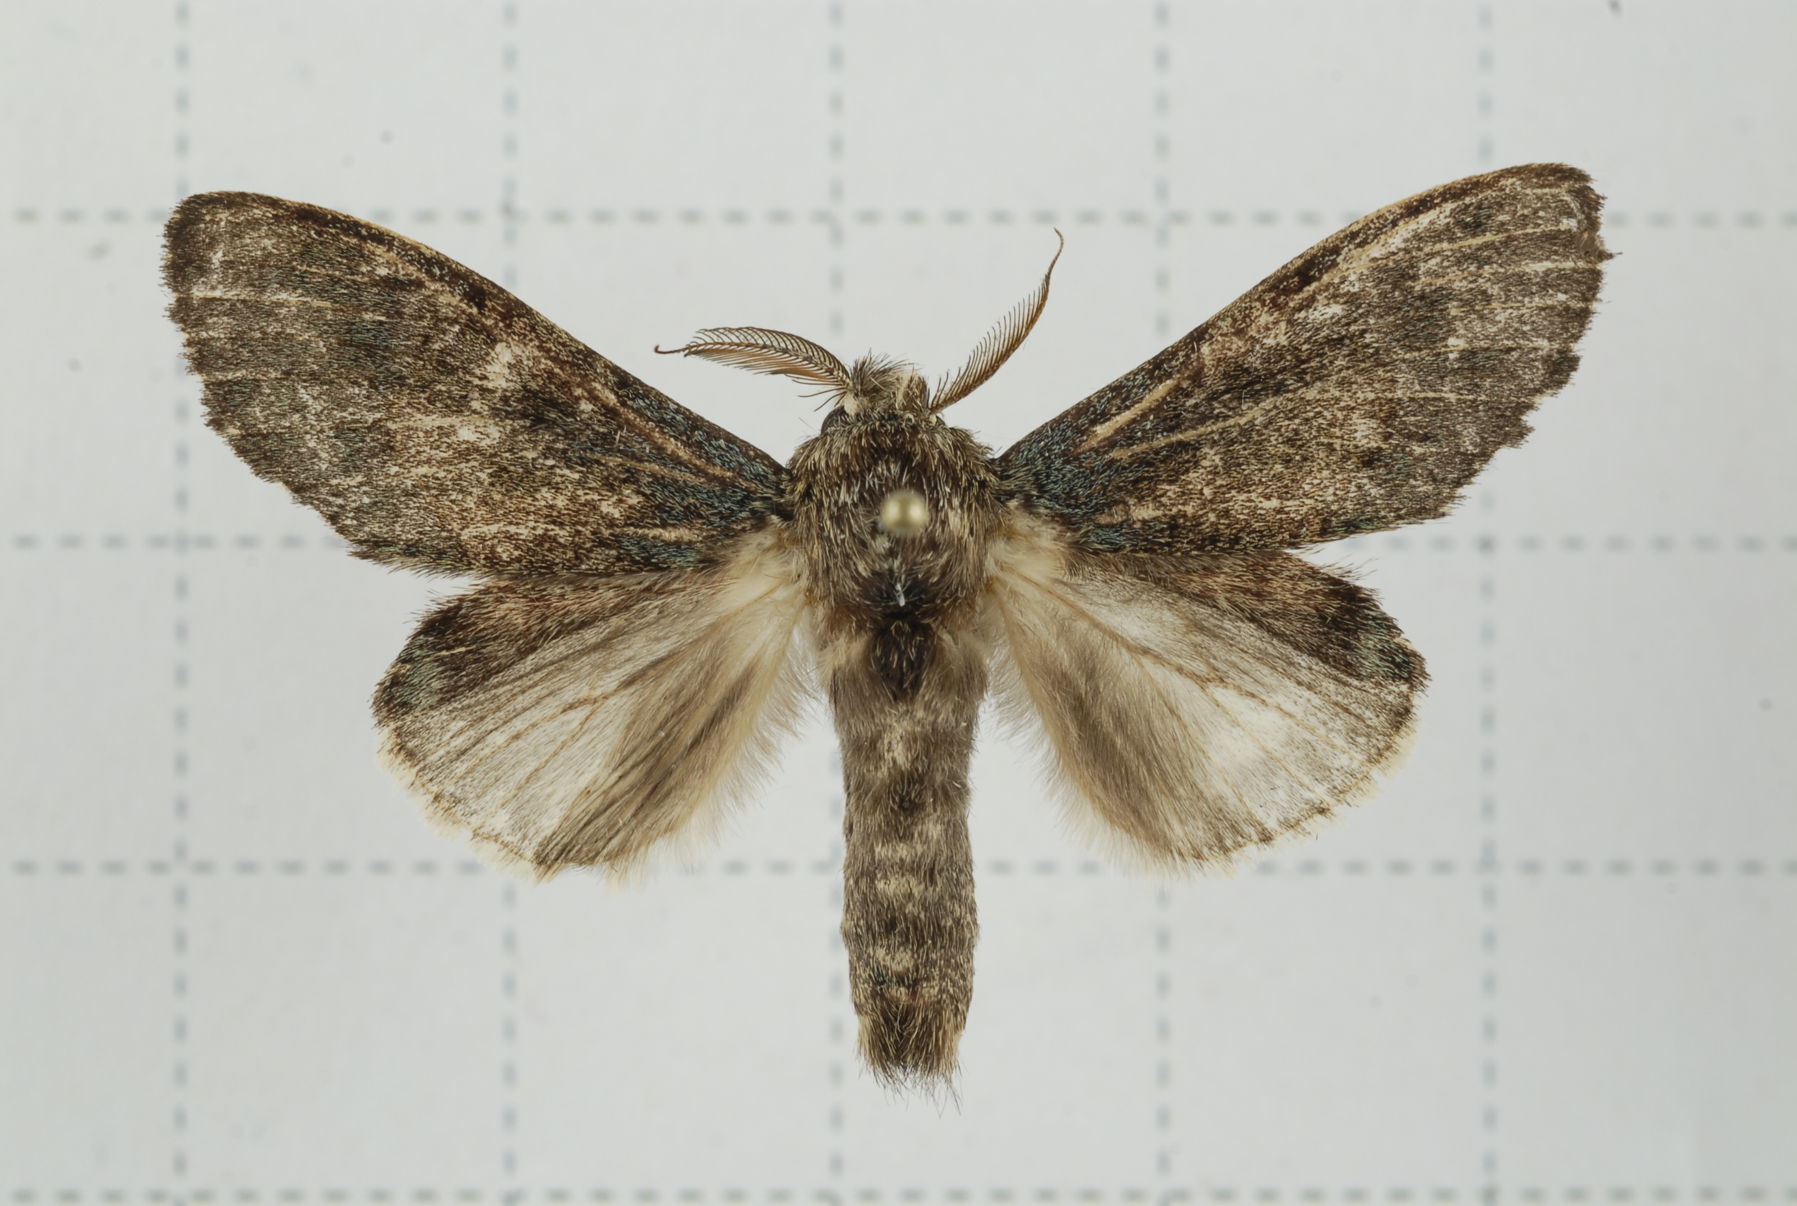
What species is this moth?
Syntypistis cyanea cyanea
